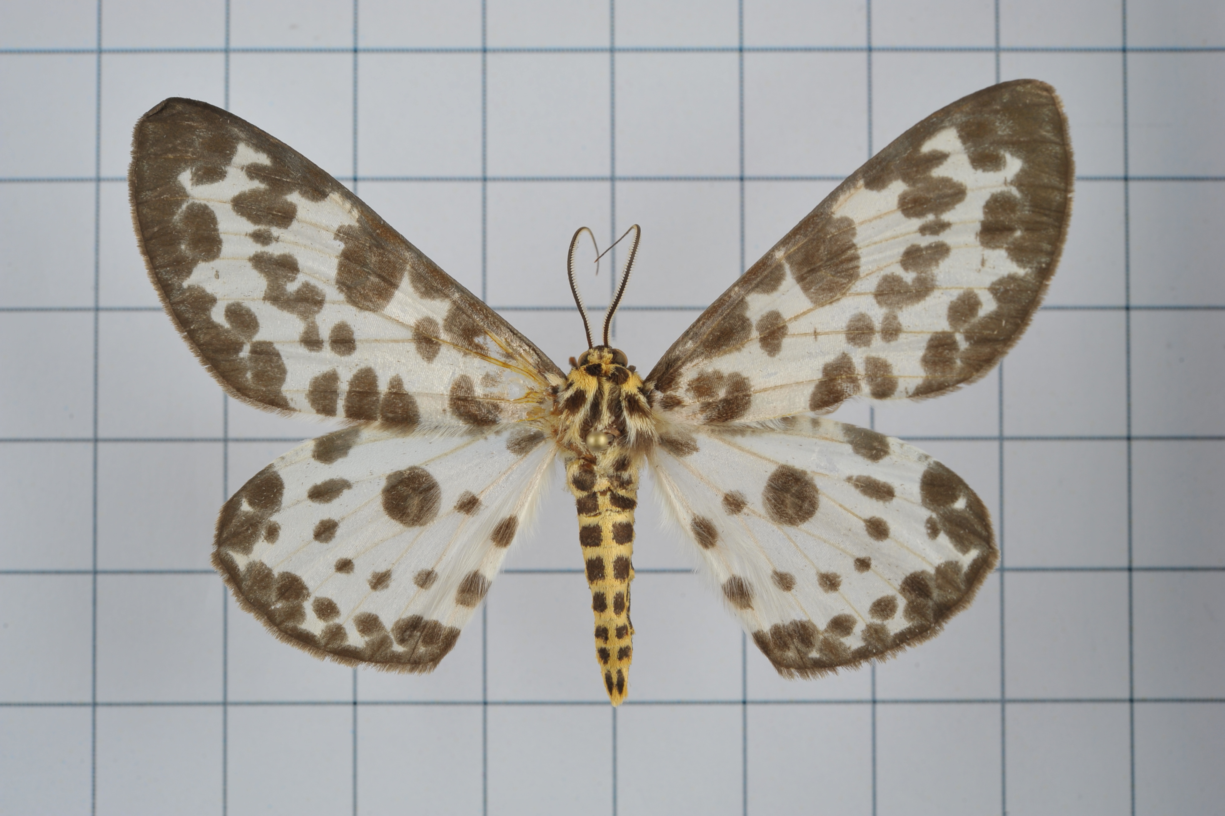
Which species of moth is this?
Parapercnia giraffata
